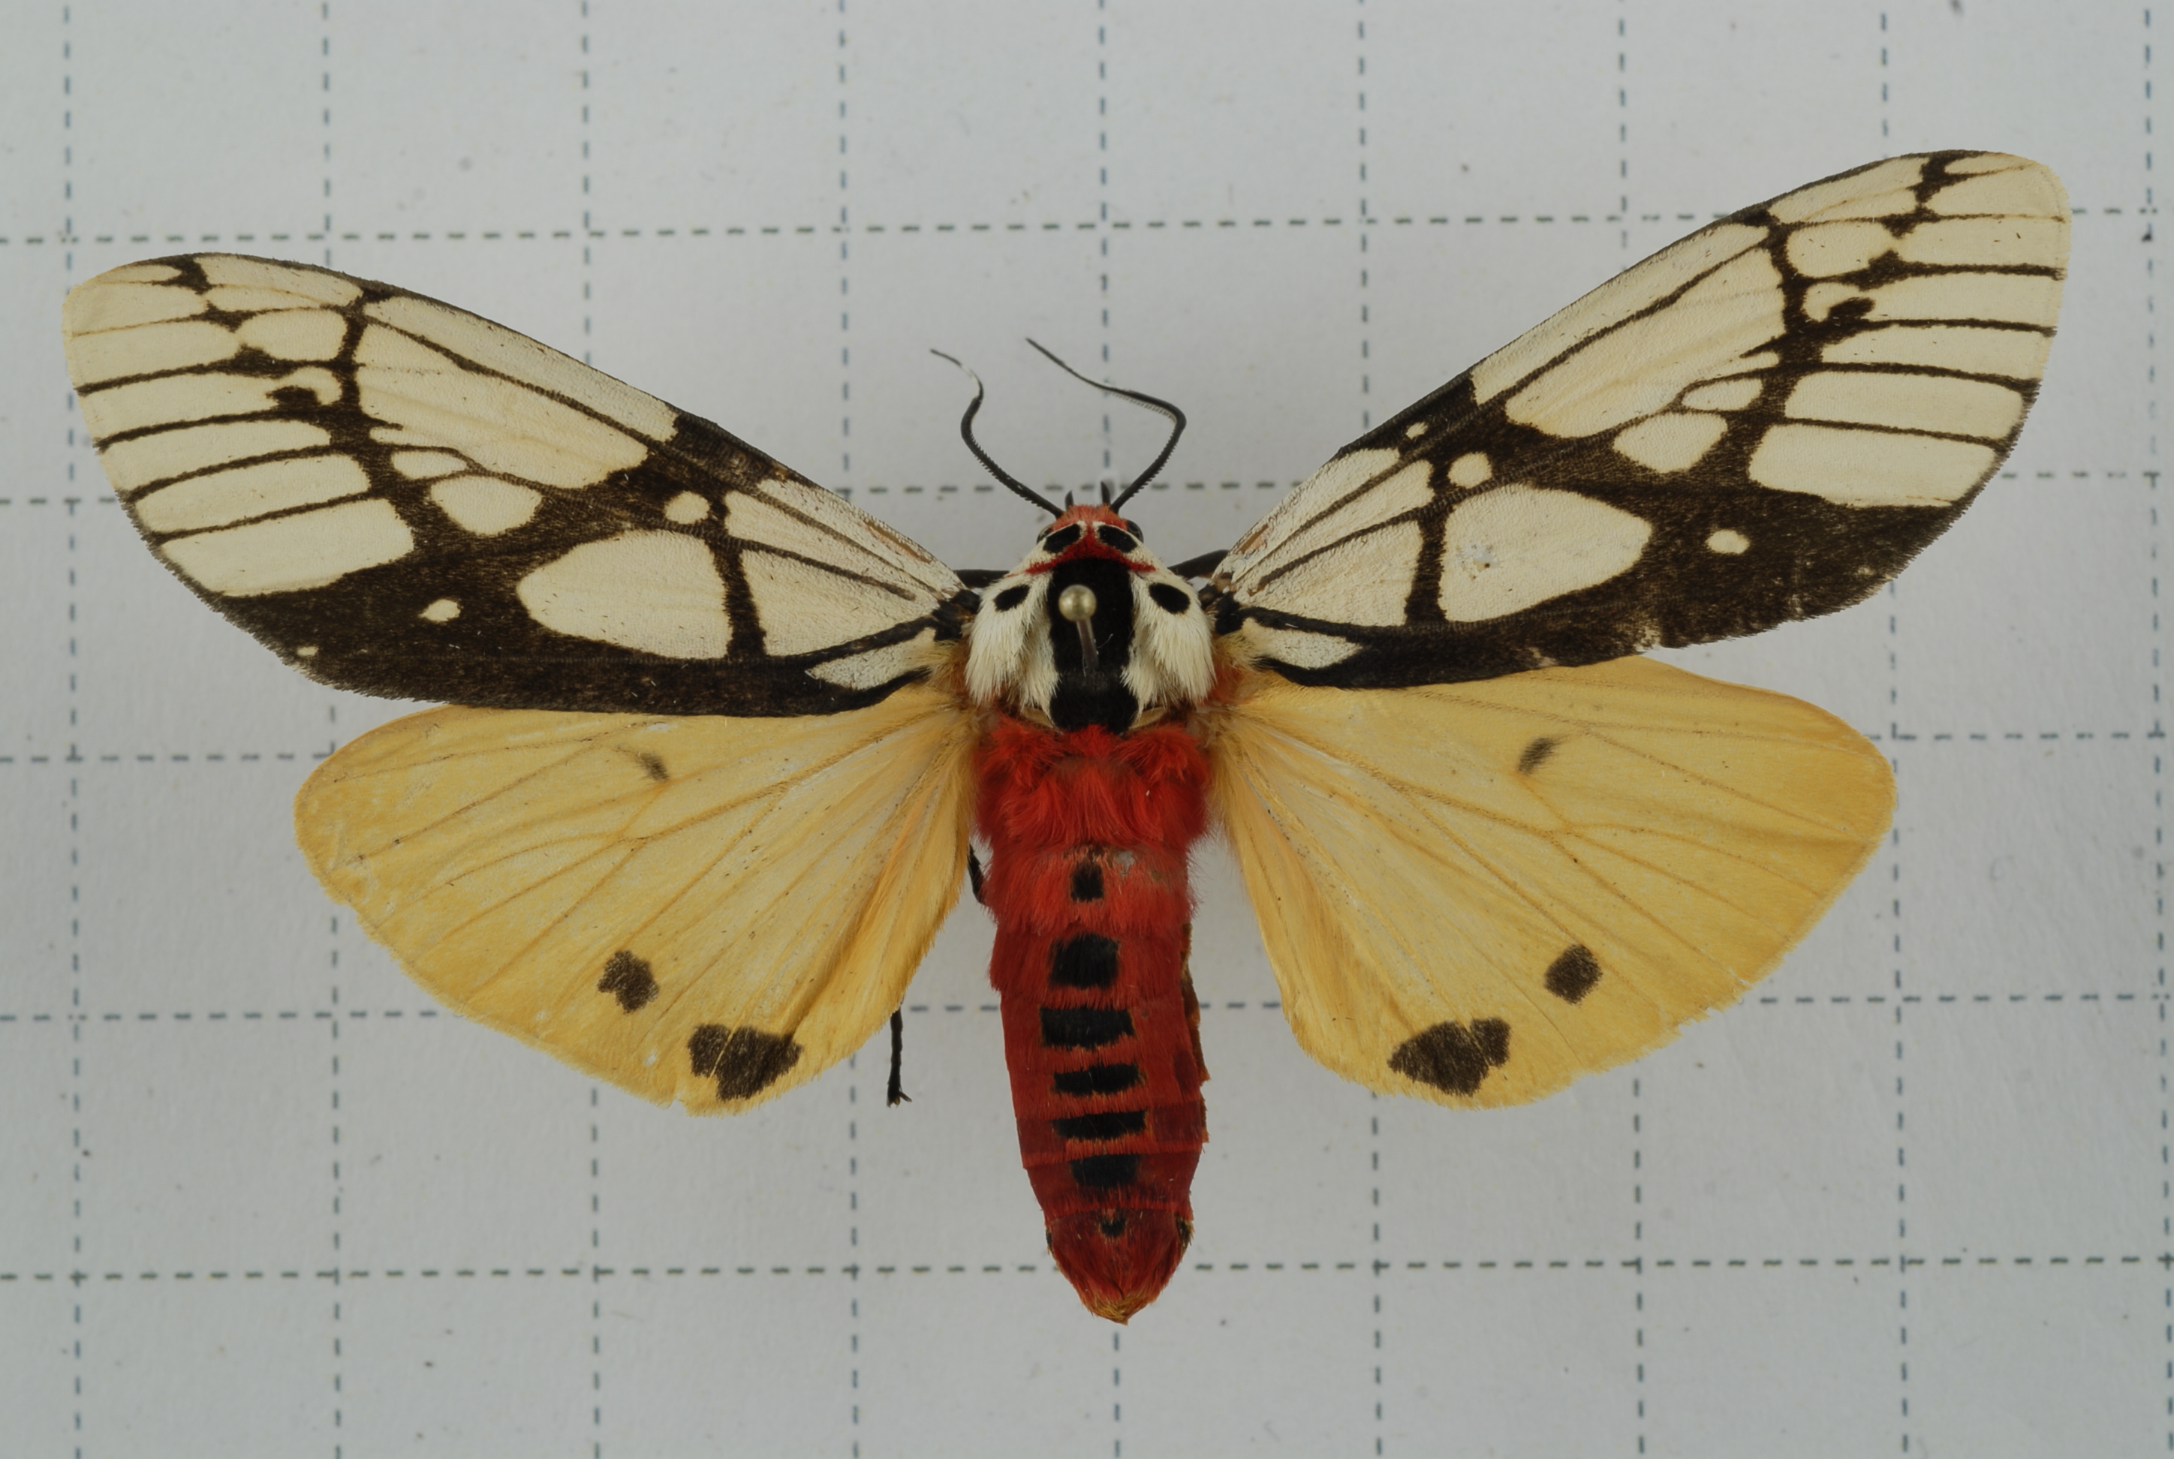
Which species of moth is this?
Areas galactina formosana
